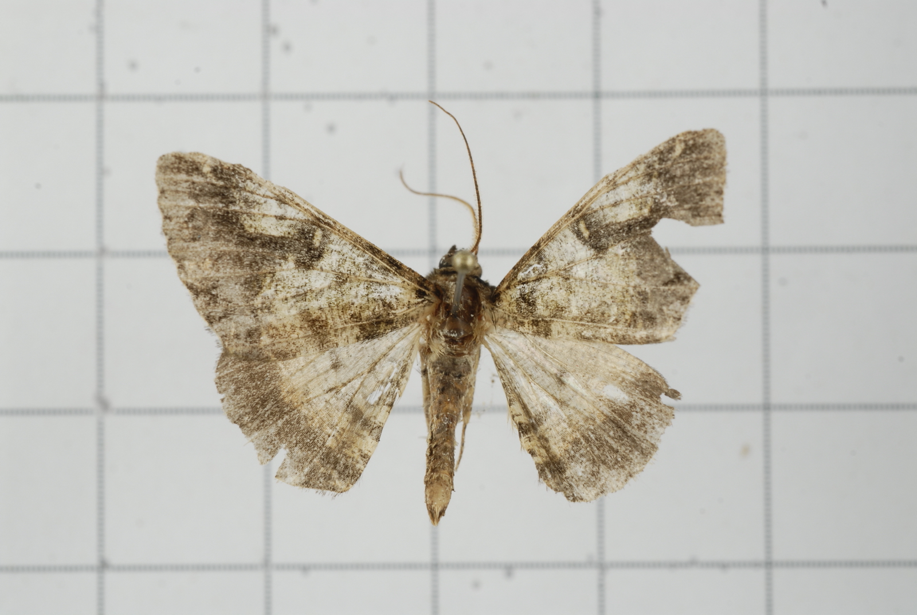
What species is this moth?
Gasterocome pannosaria orta
